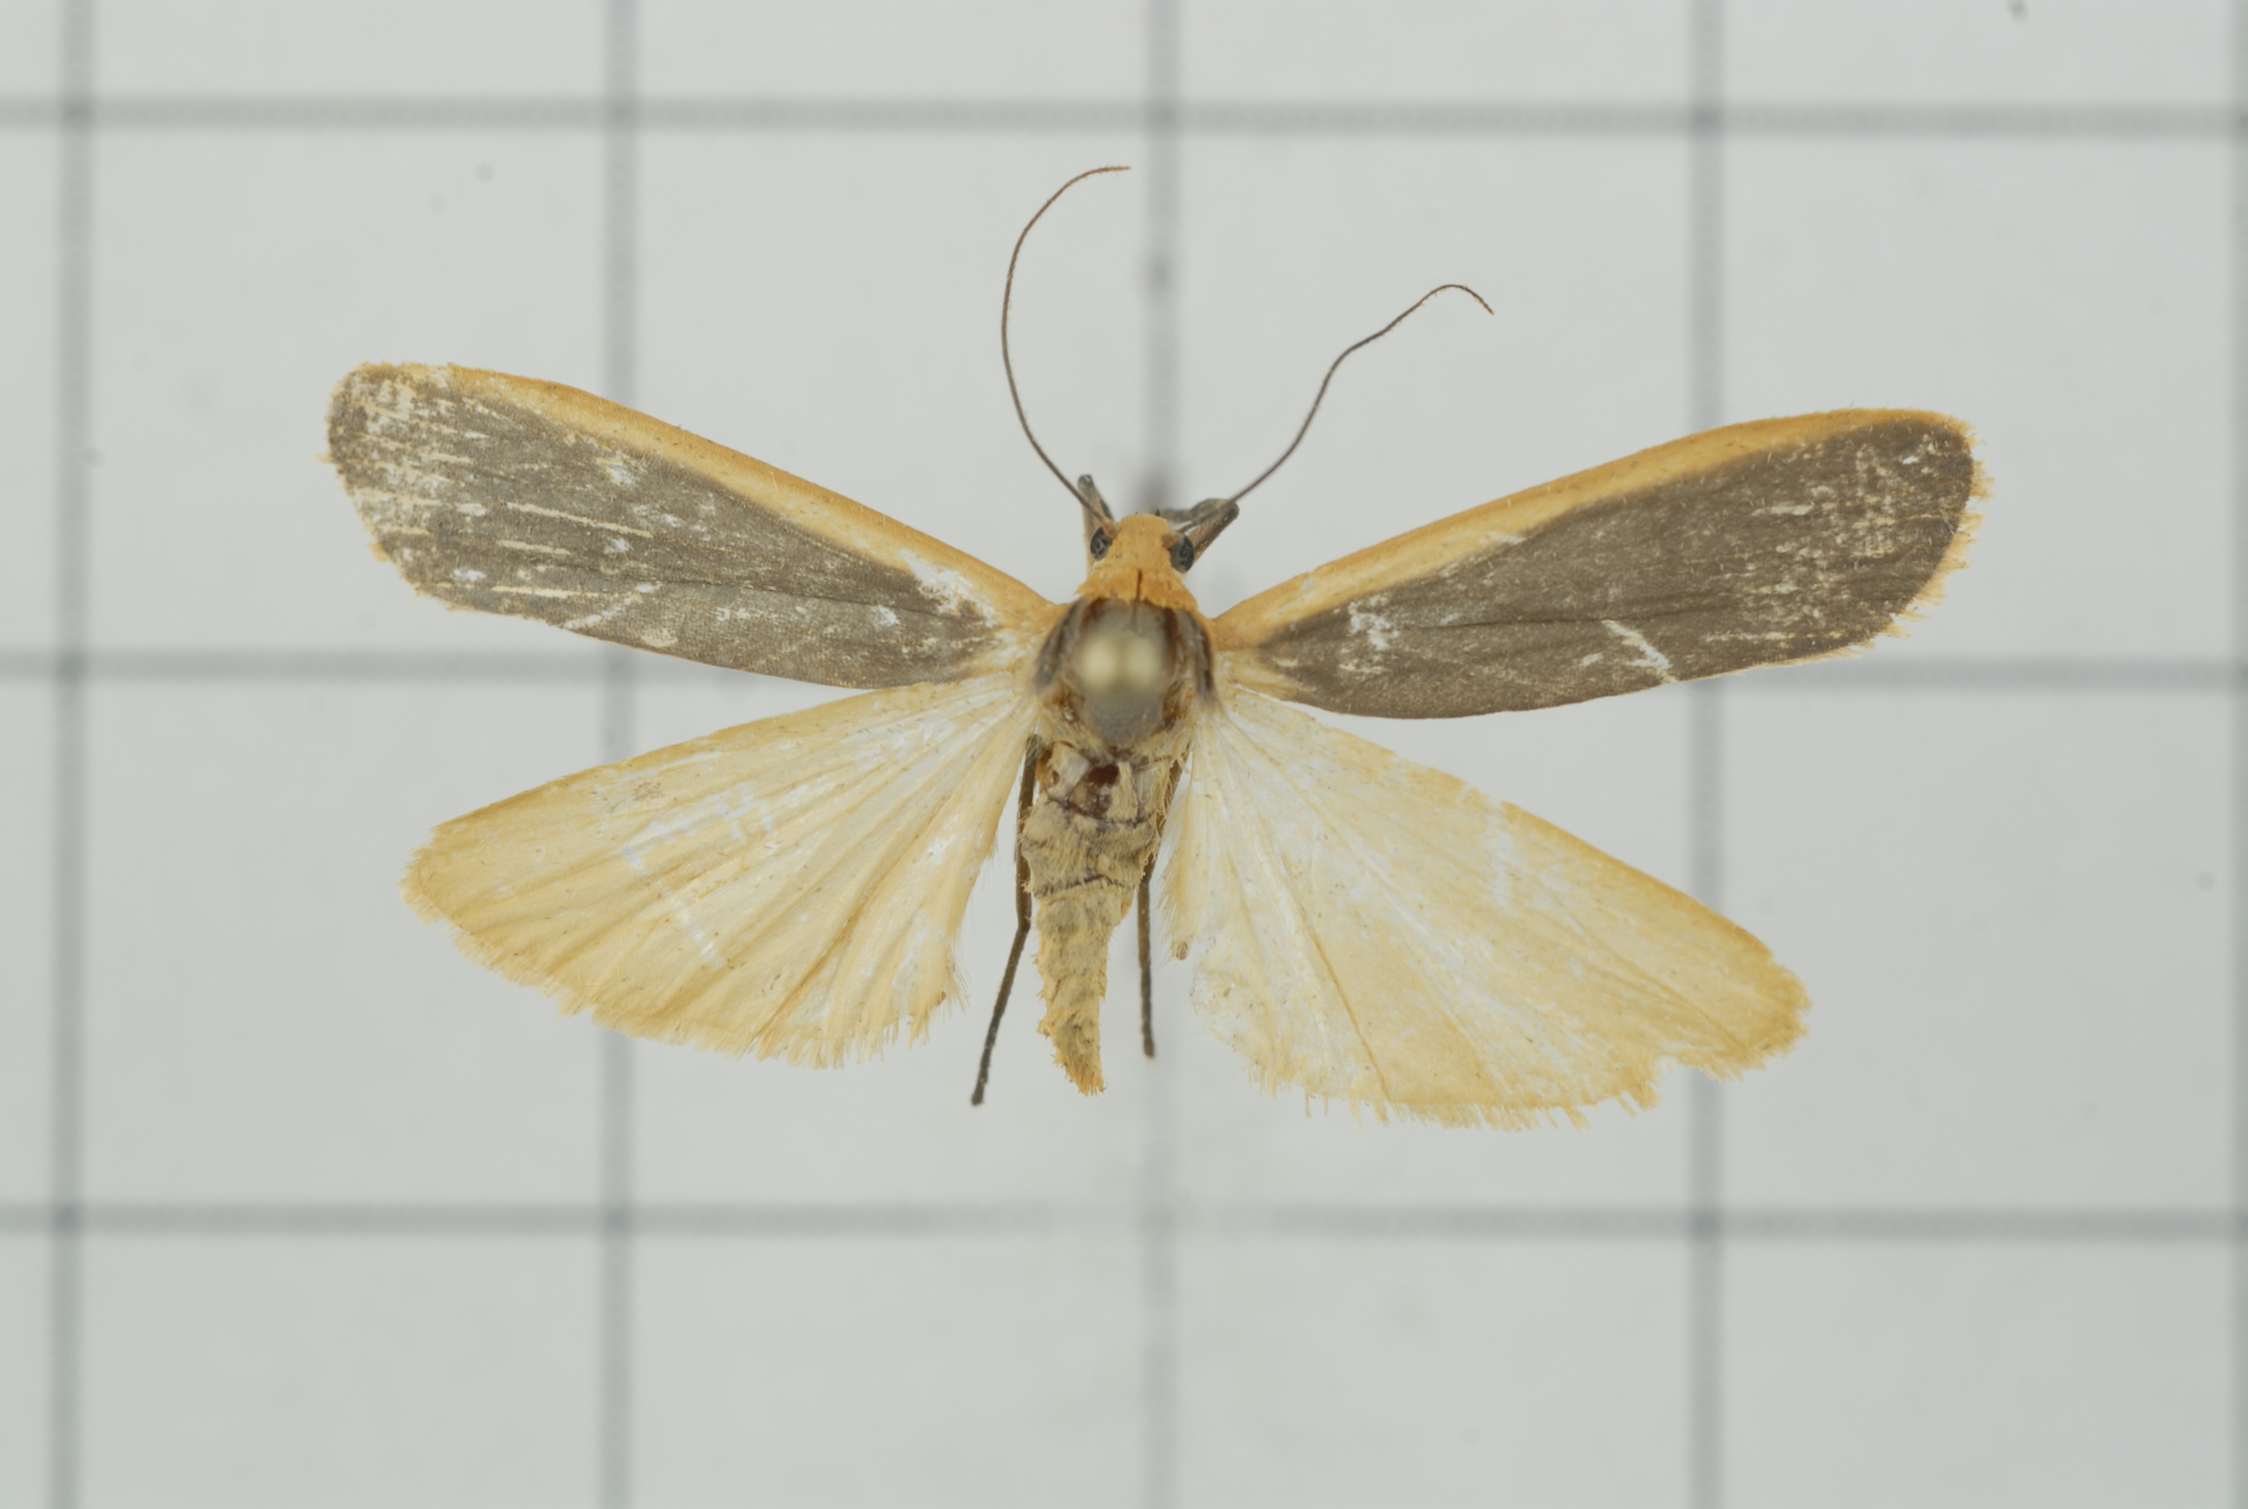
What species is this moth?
Brunia antica
